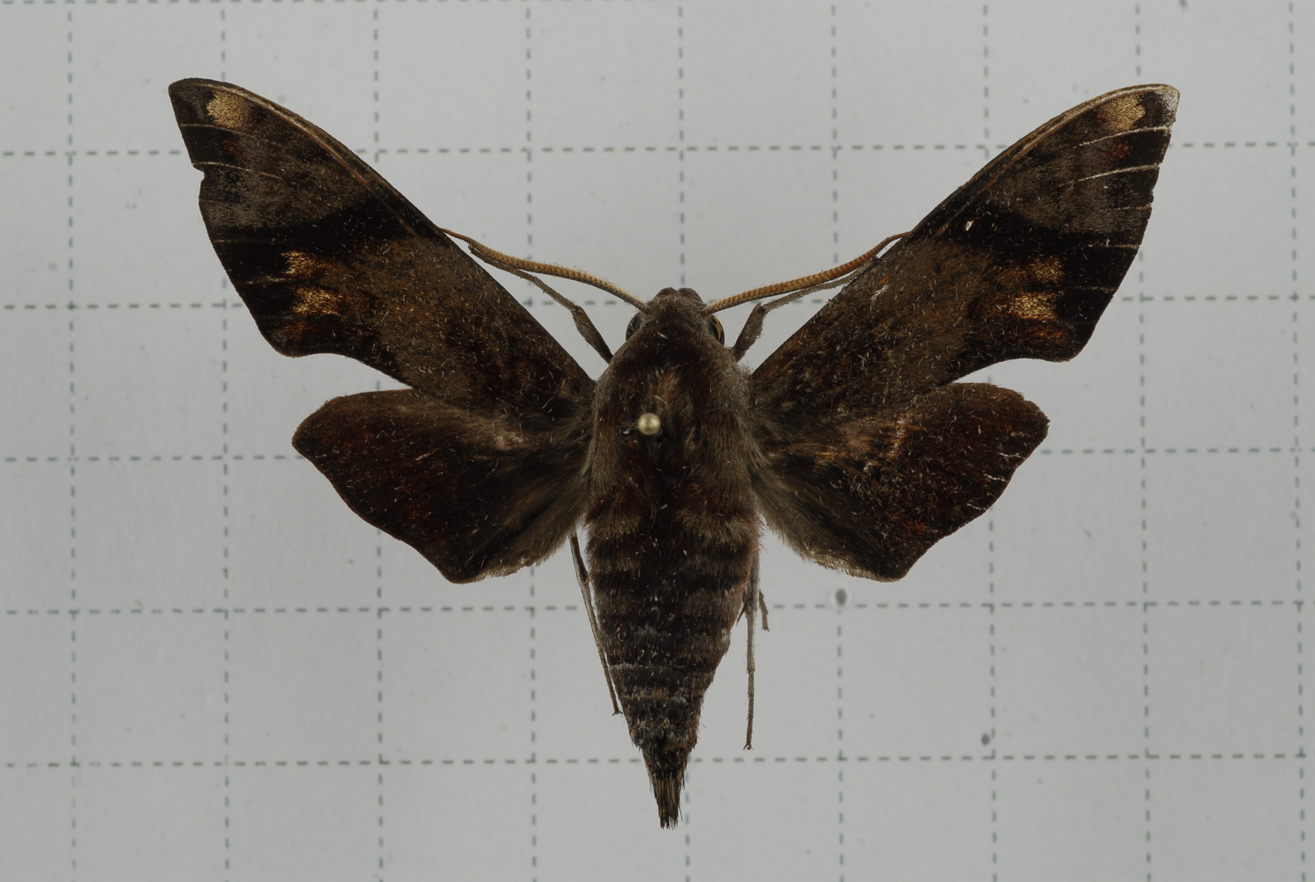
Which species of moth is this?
Dahira obliquifascia
